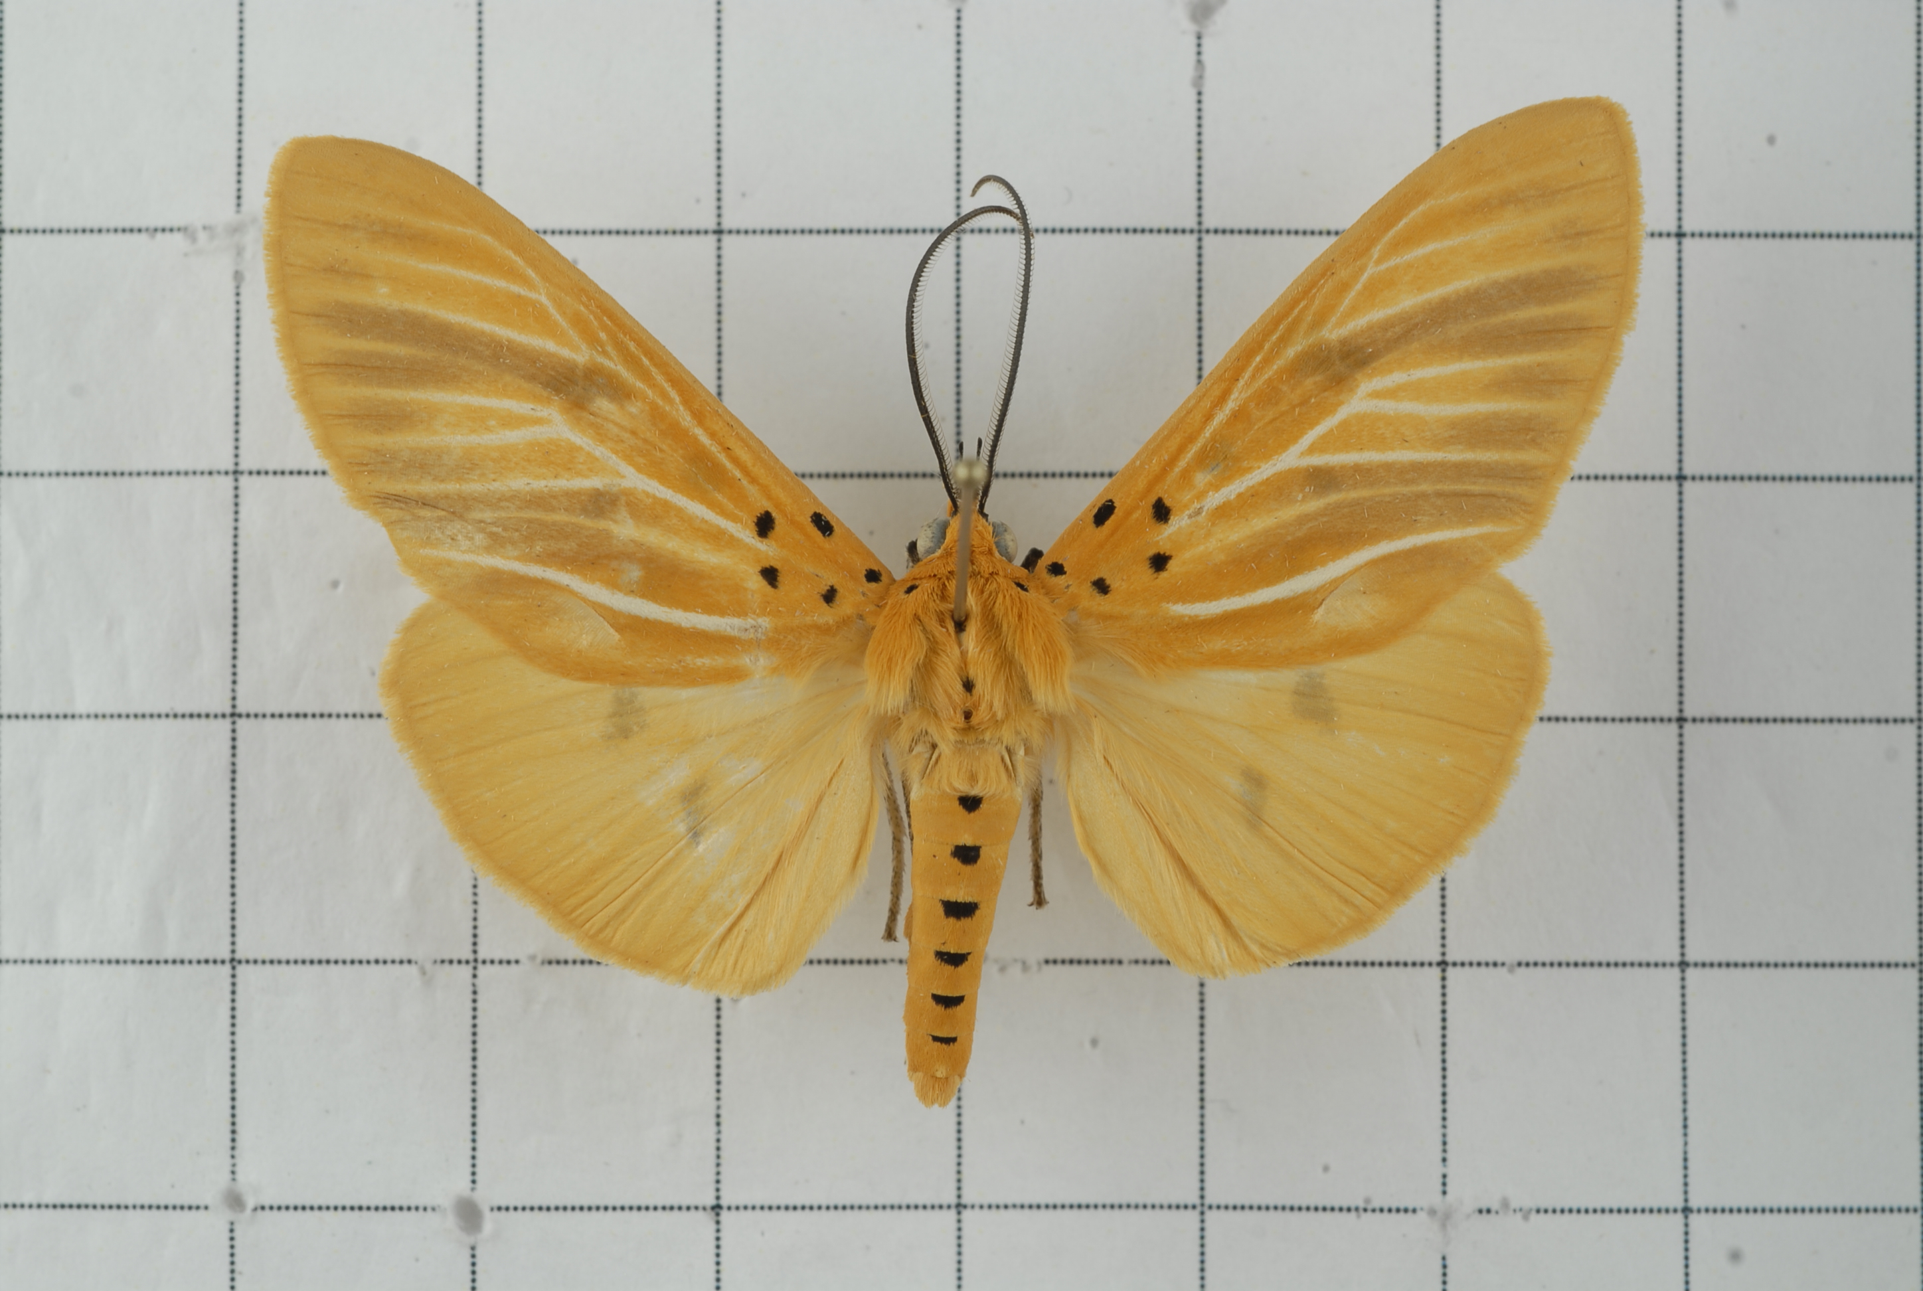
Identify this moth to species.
Asota egens confinis
